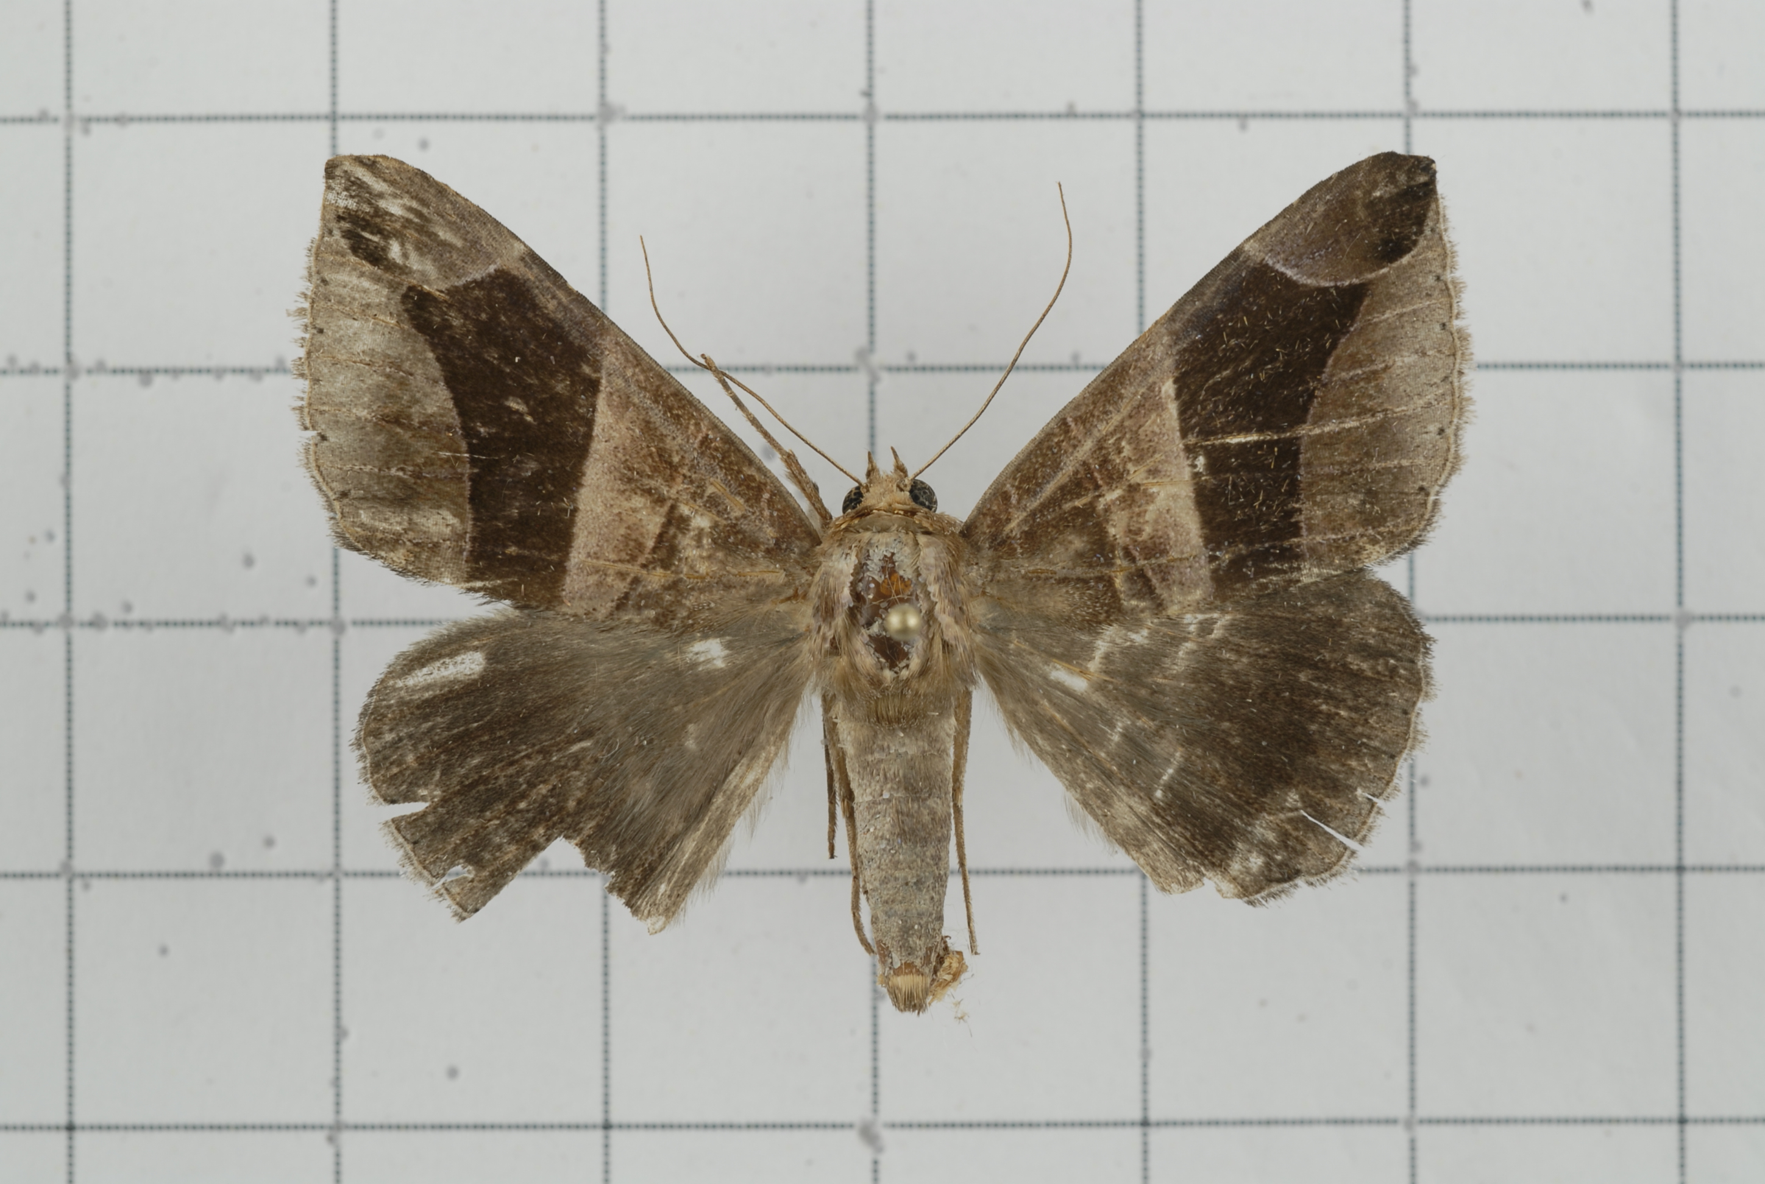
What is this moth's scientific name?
Bastilla acuta acuta
